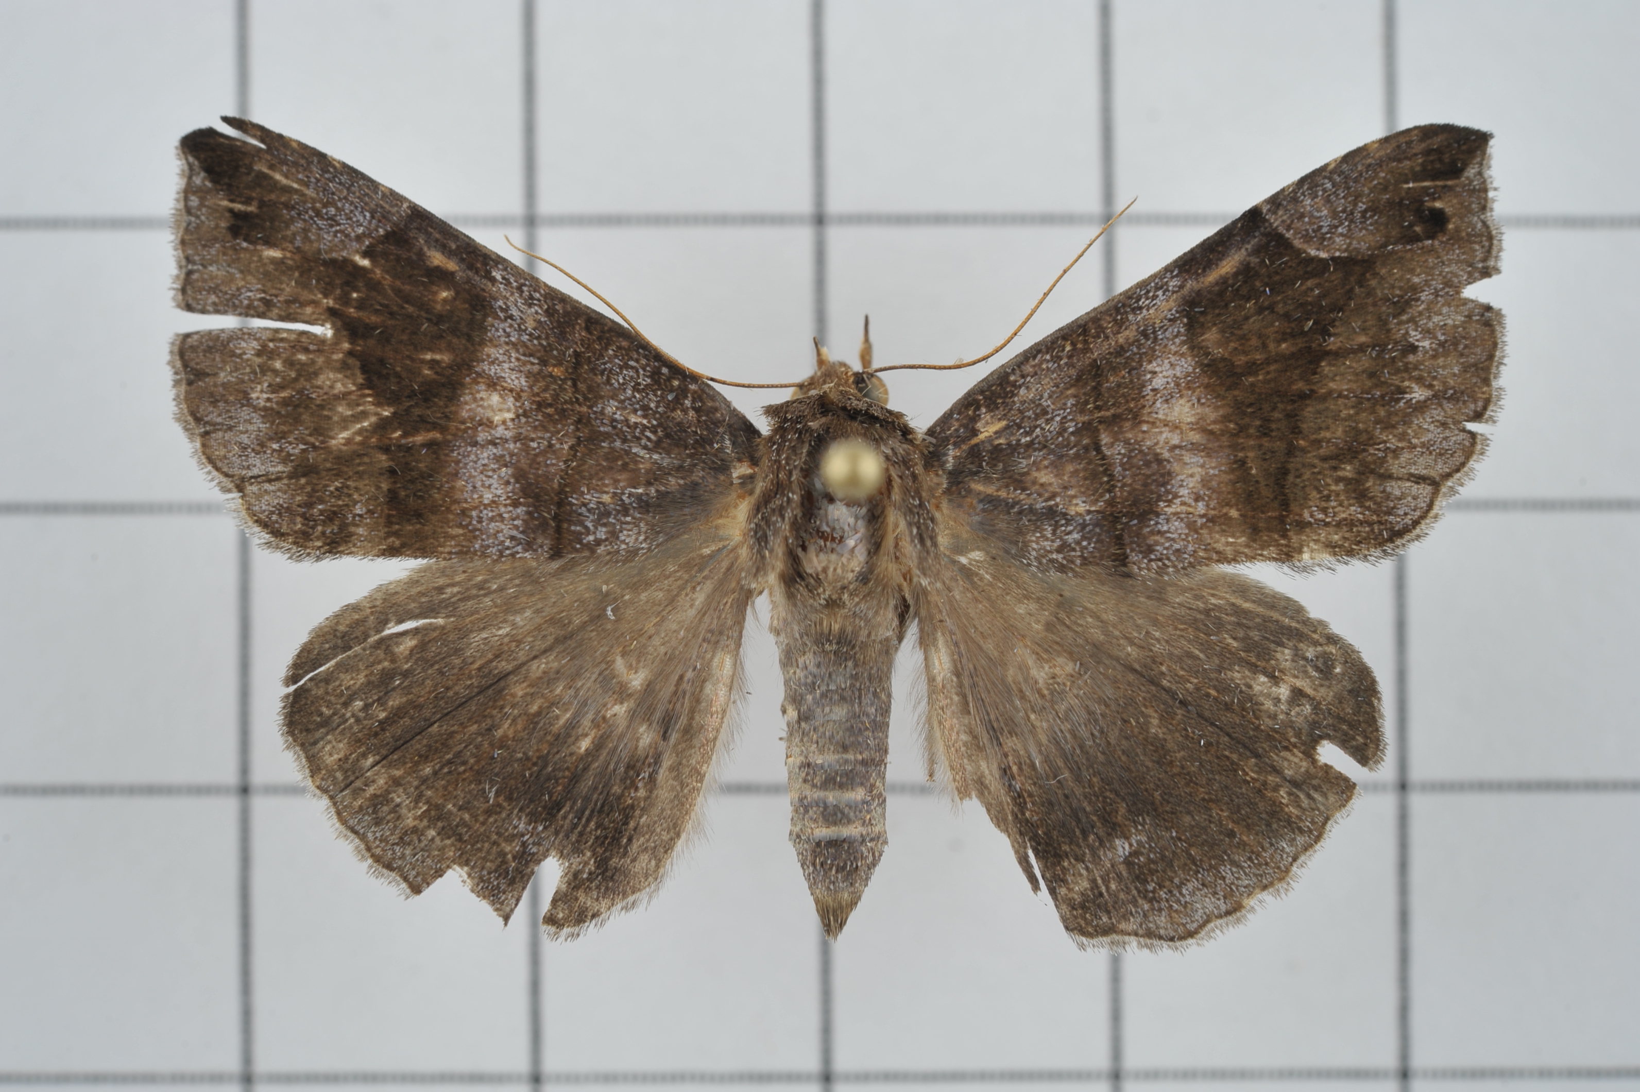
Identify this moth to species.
Bastilla maturata
